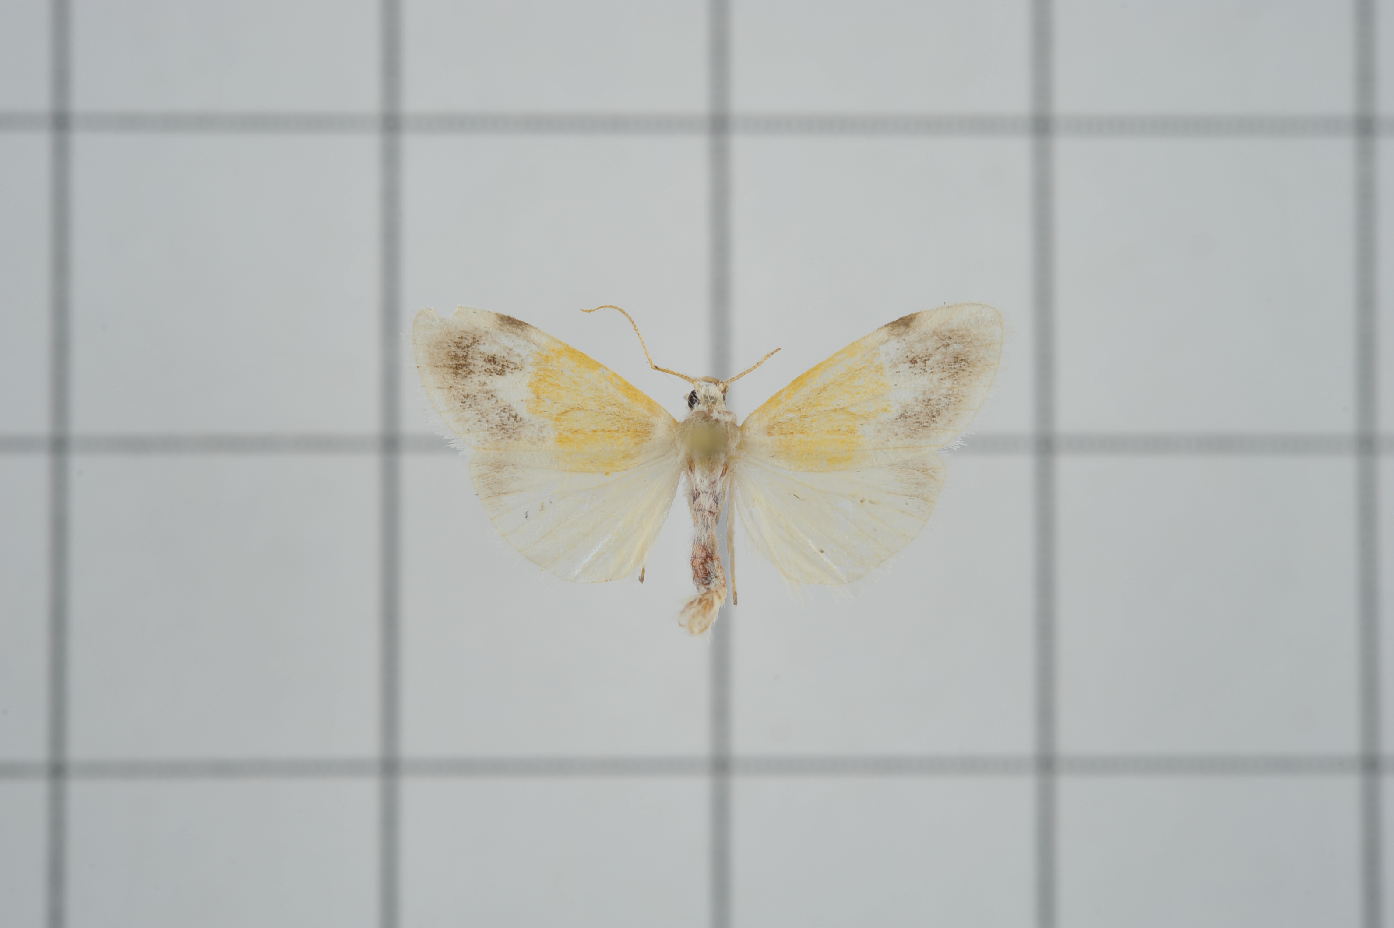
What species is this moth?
Nanarsine semilutea
